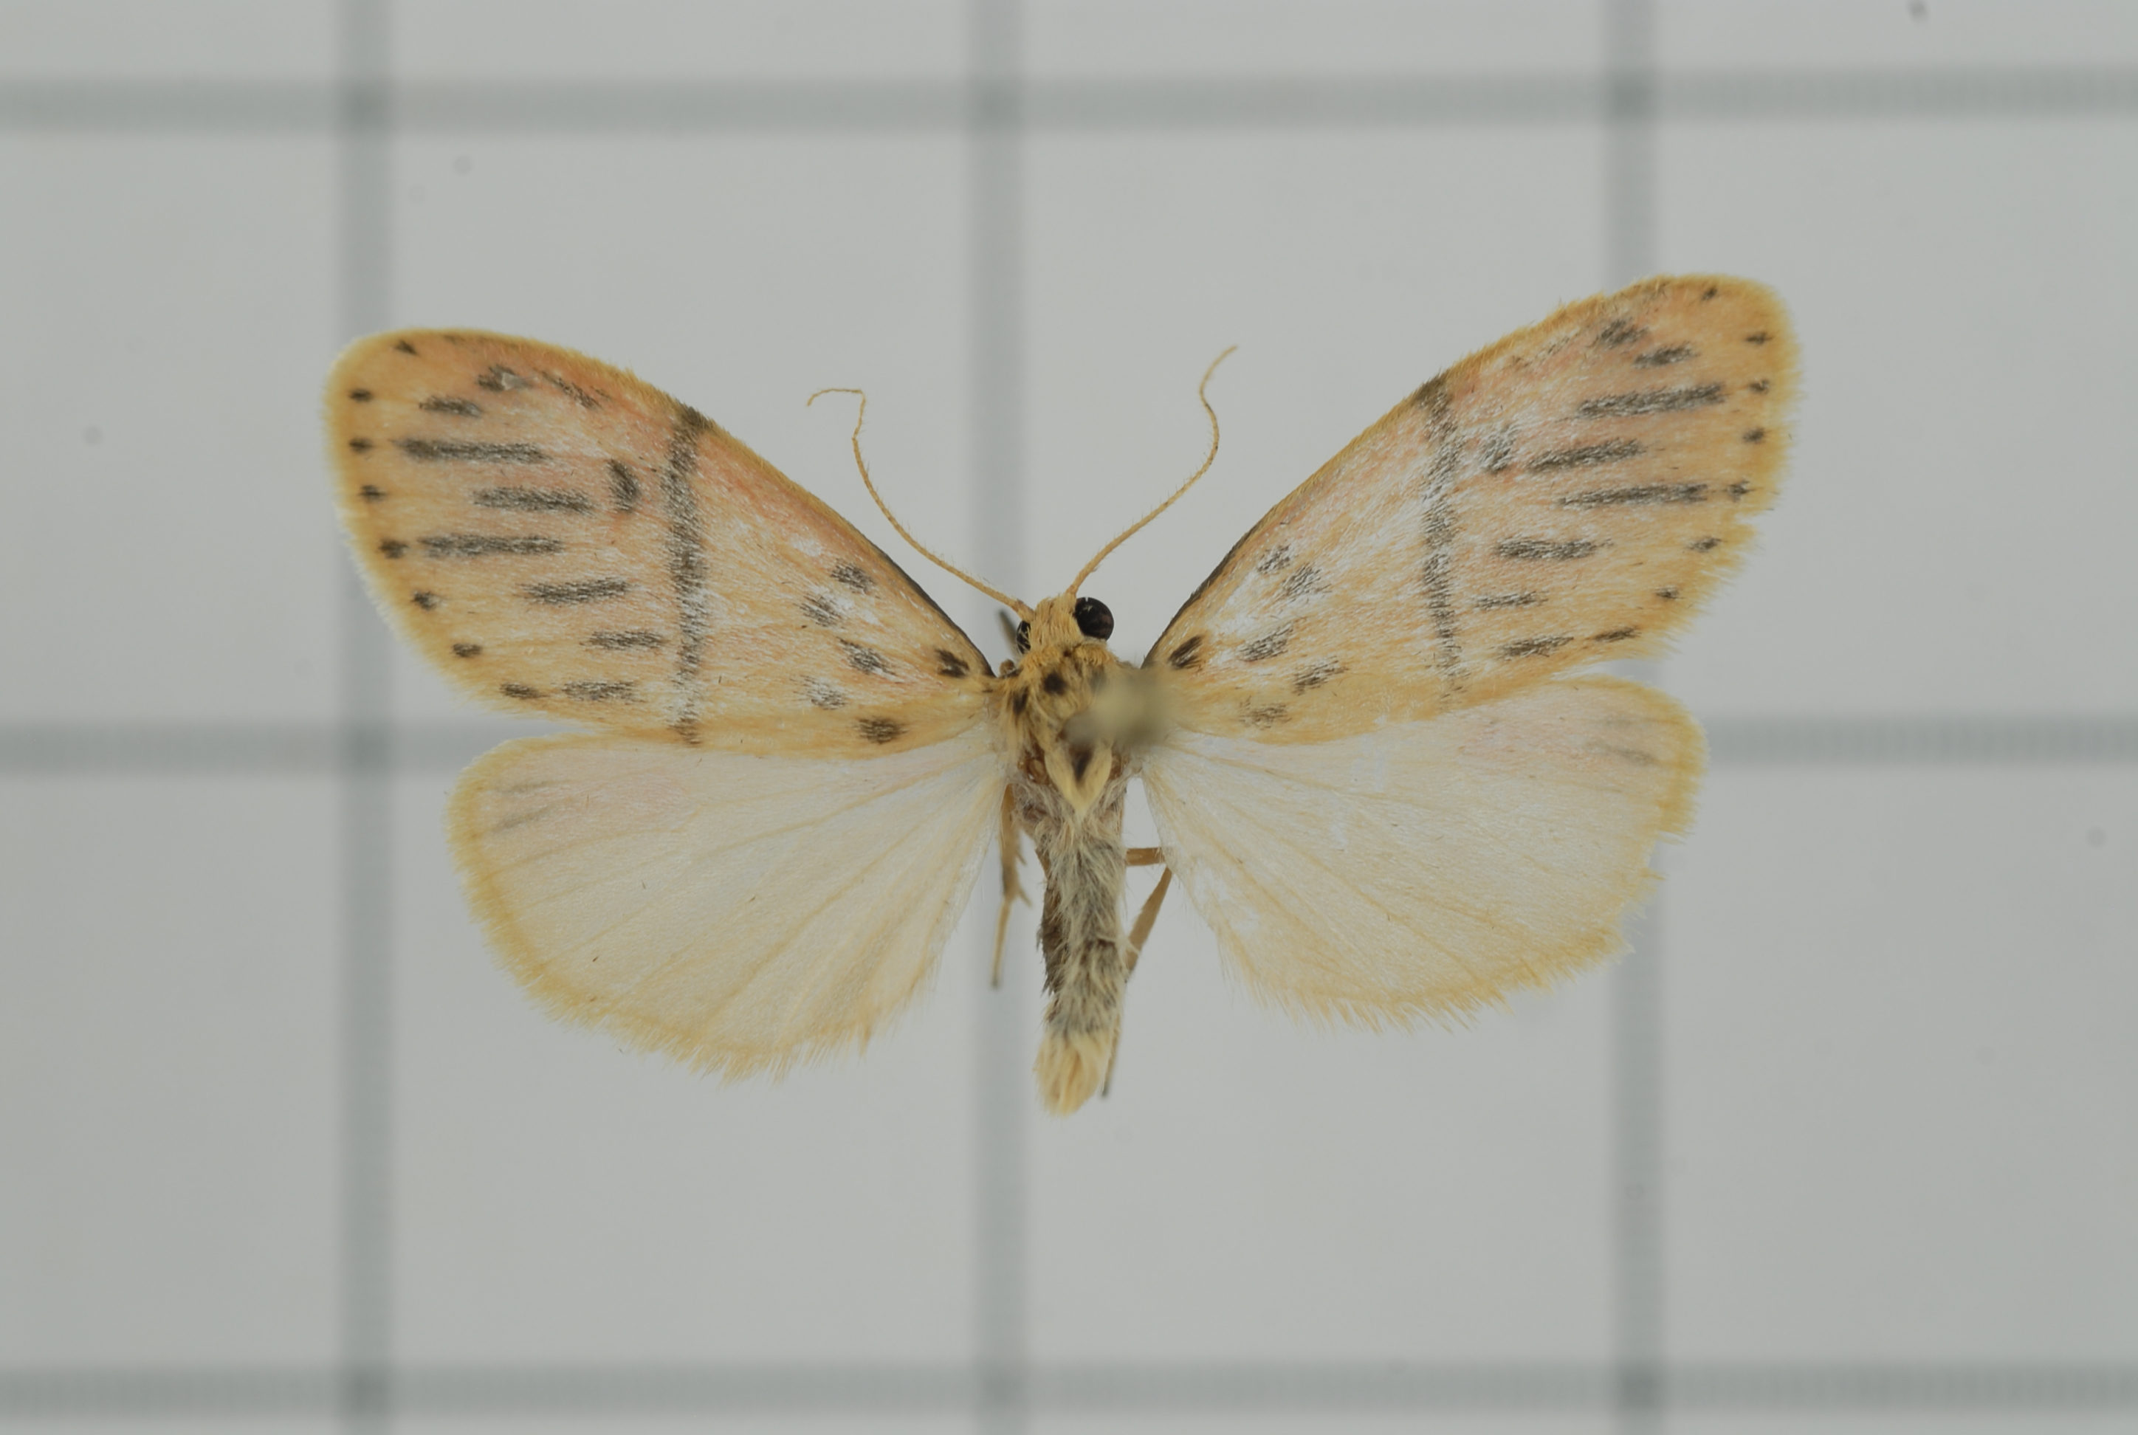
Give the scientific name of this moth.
Miltochrista acteola
